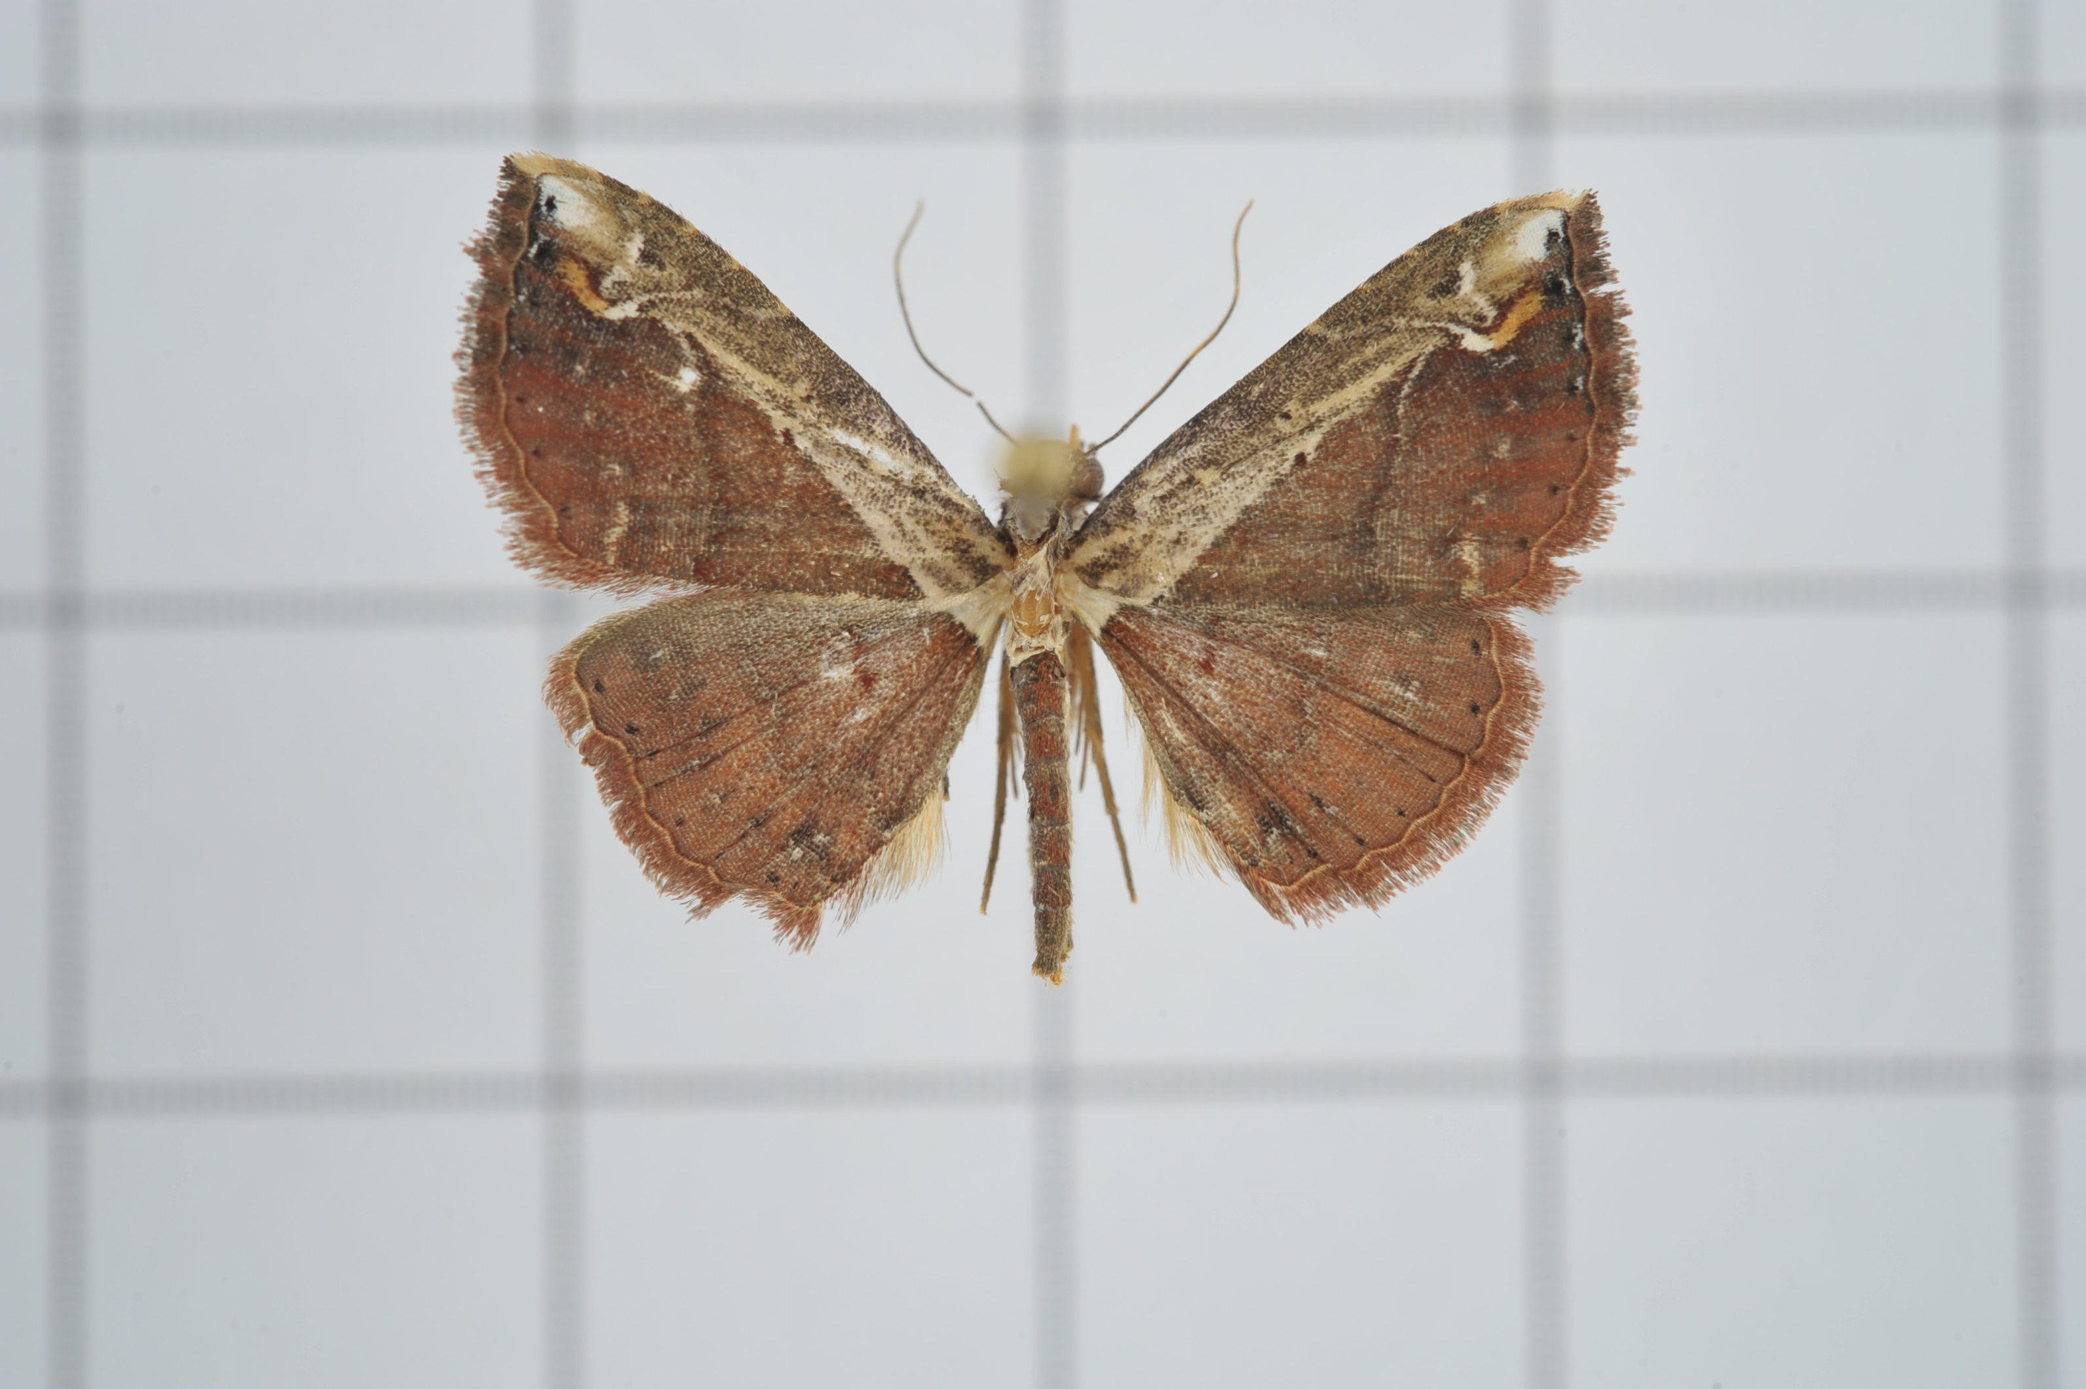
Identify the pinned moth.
Zurobata vacillans
